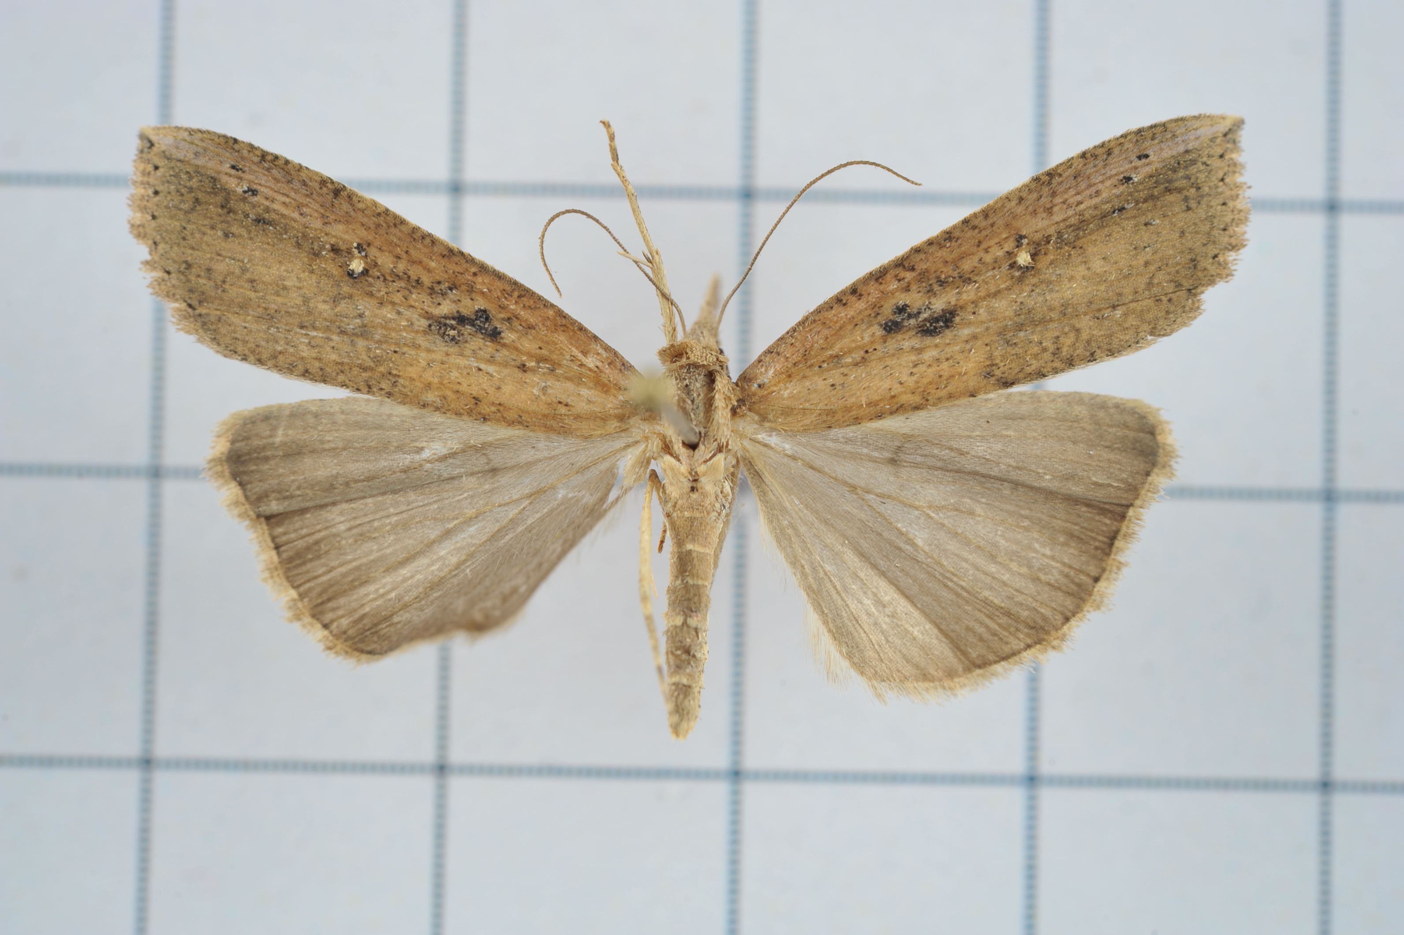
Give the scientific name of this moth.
Hypena longipennis
